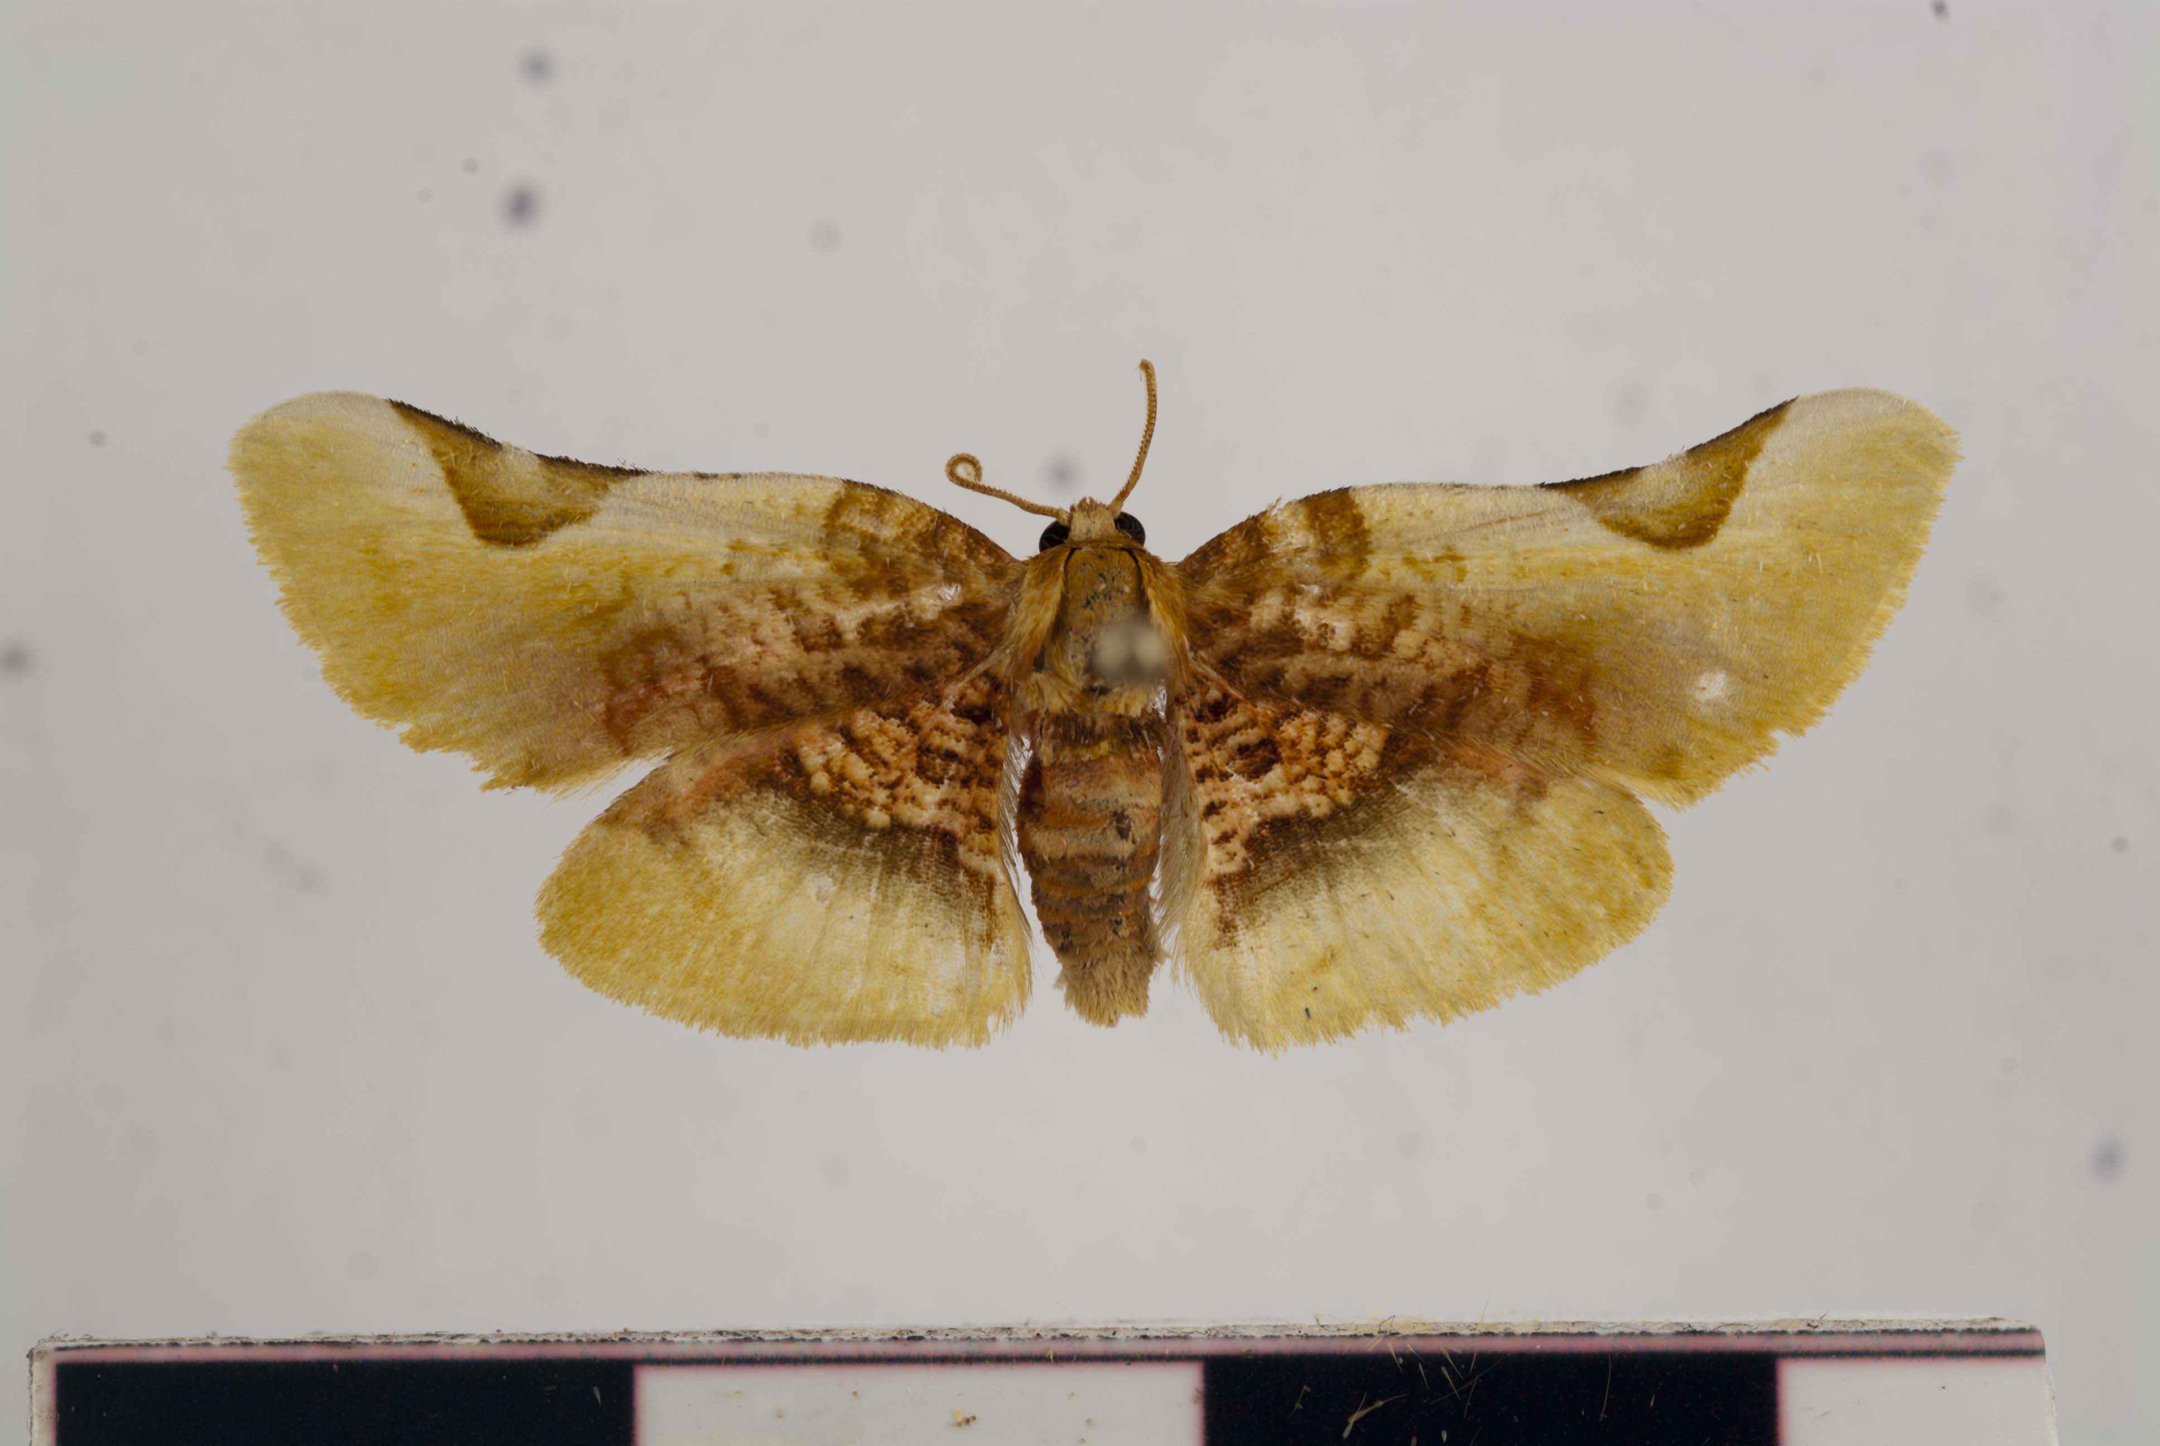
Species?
Pyrinioides sinuosus
